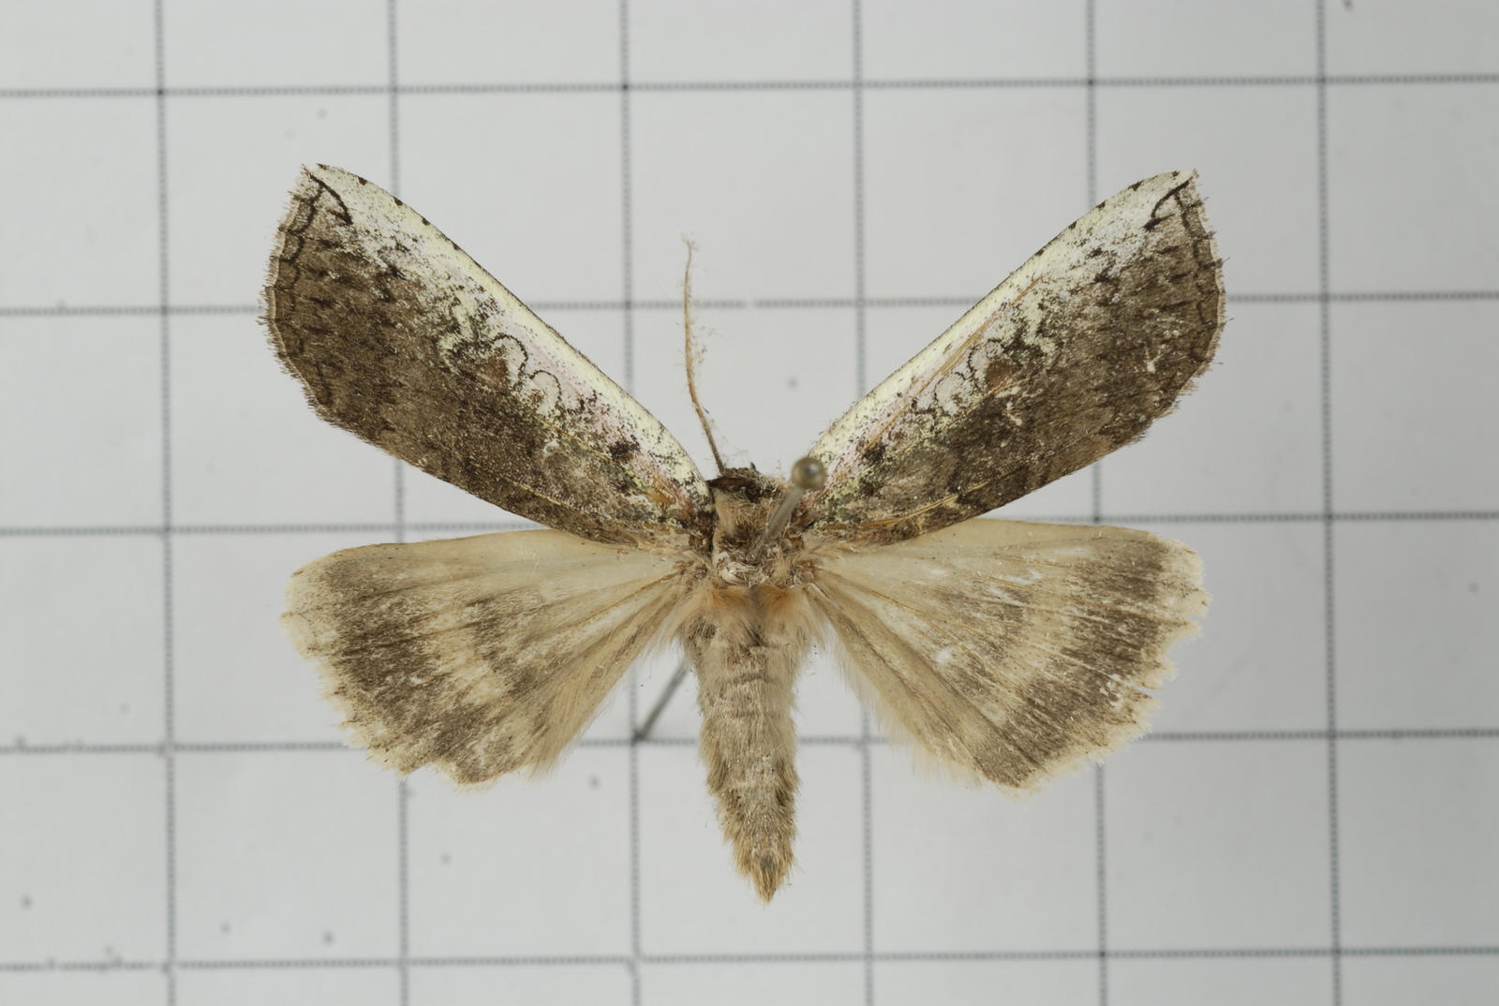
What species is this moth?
Tethea oberthueri taiwana
